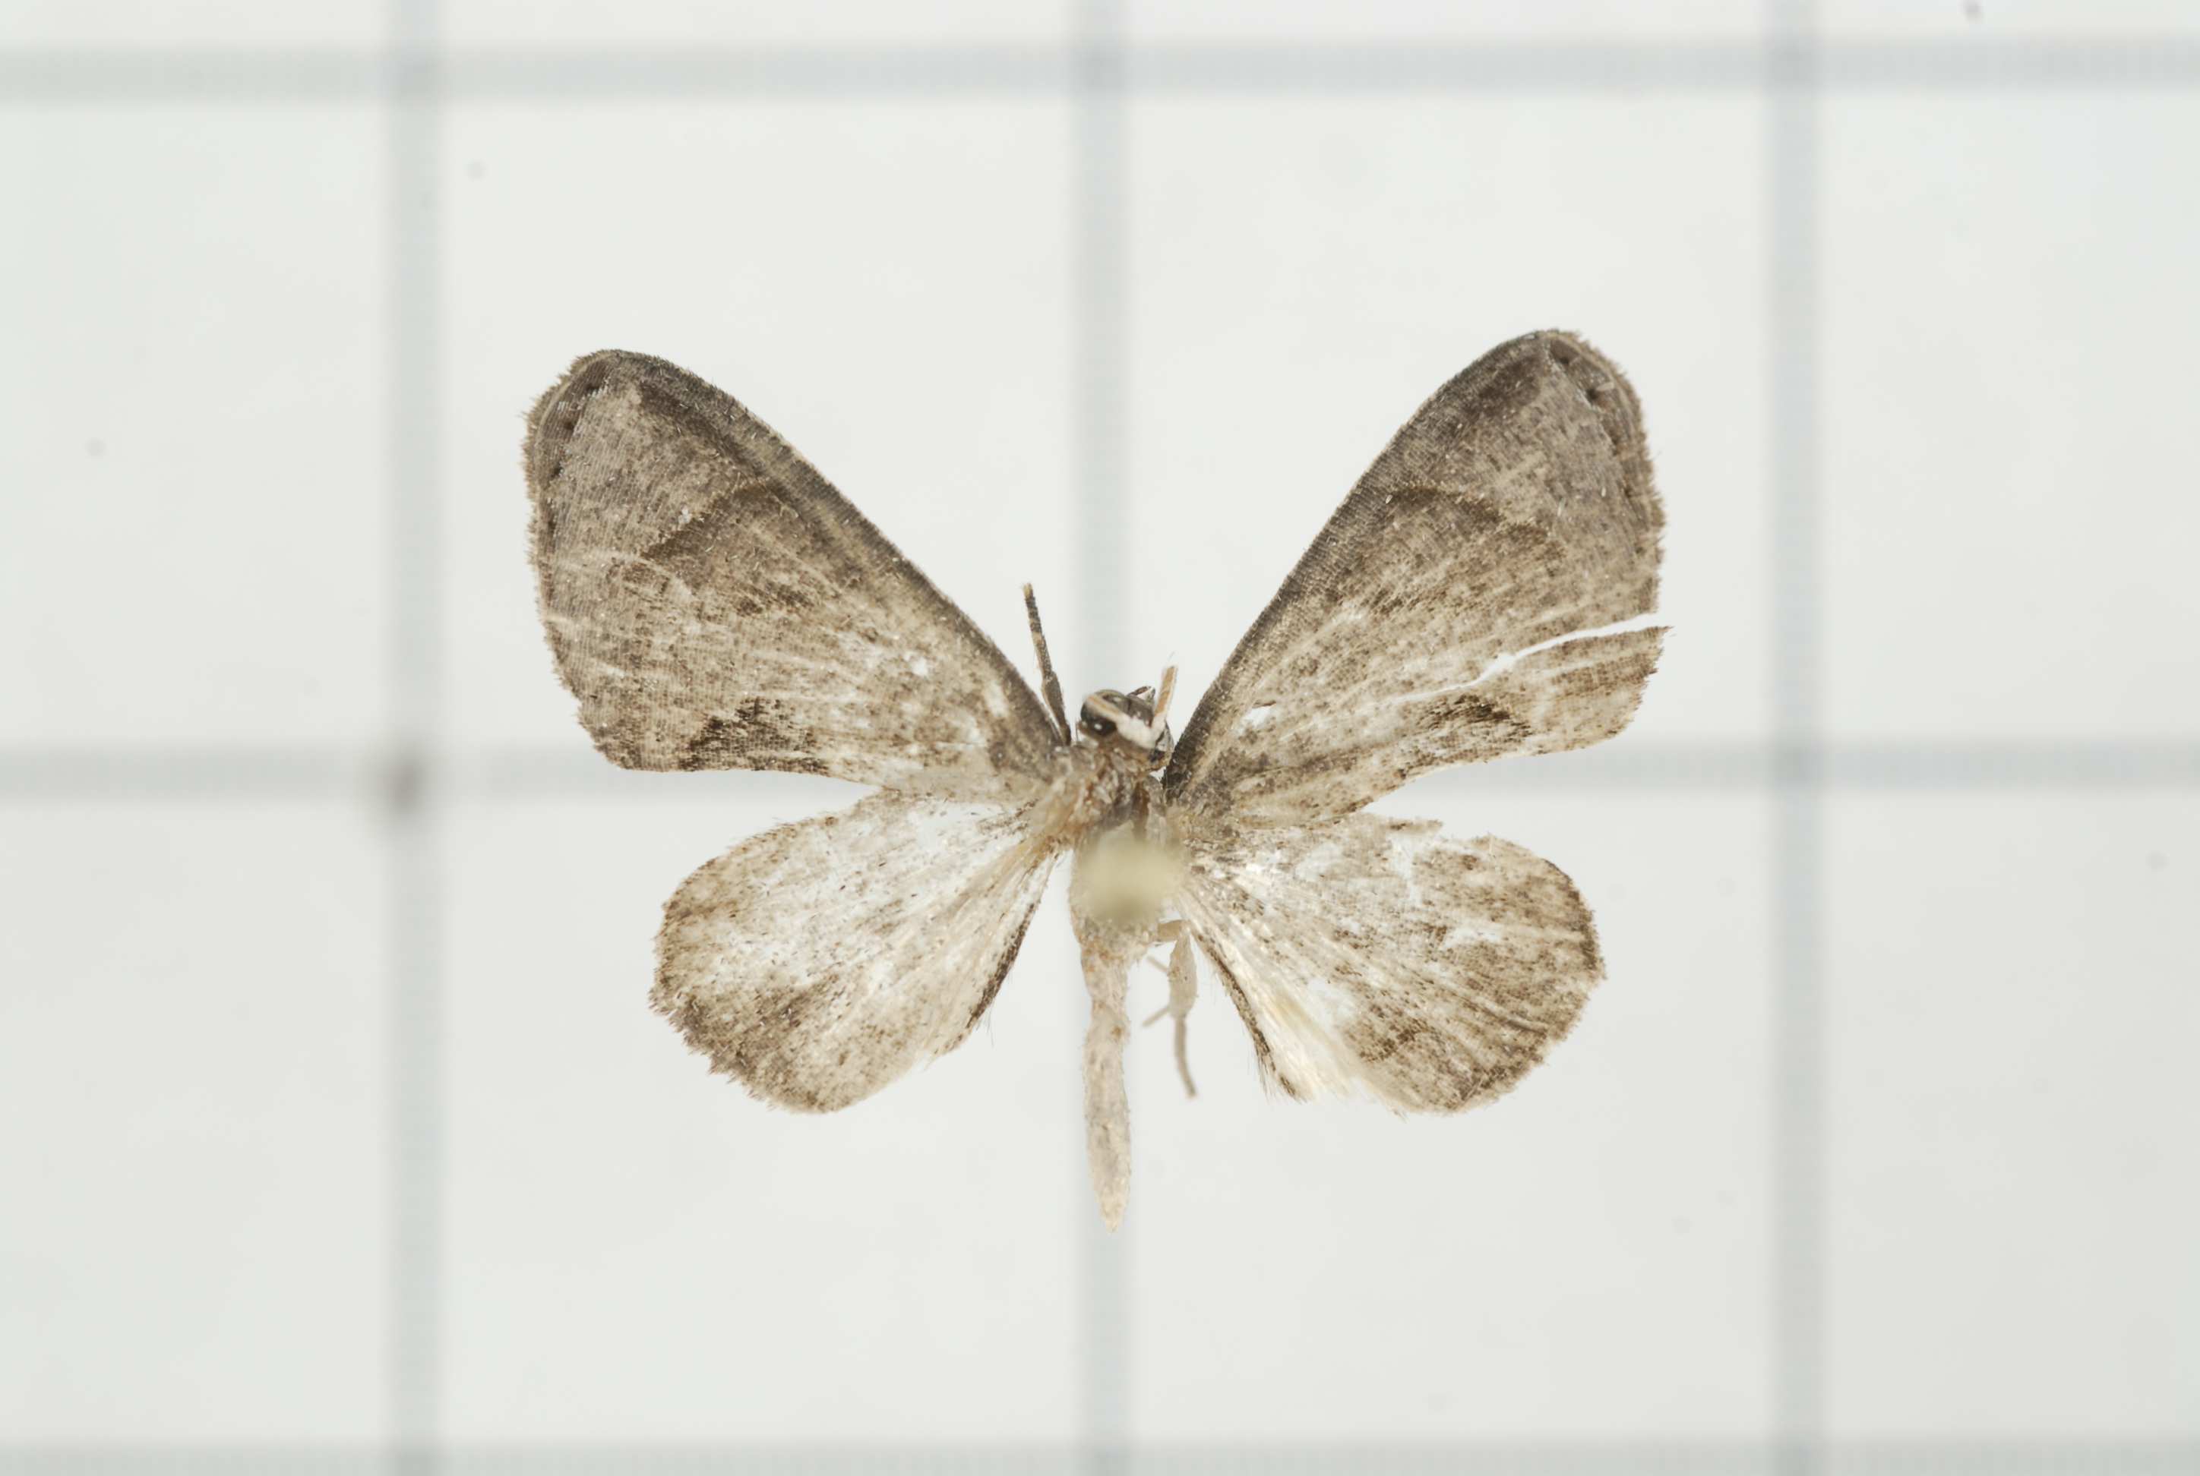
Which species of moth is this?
Phazaca alikangensis
